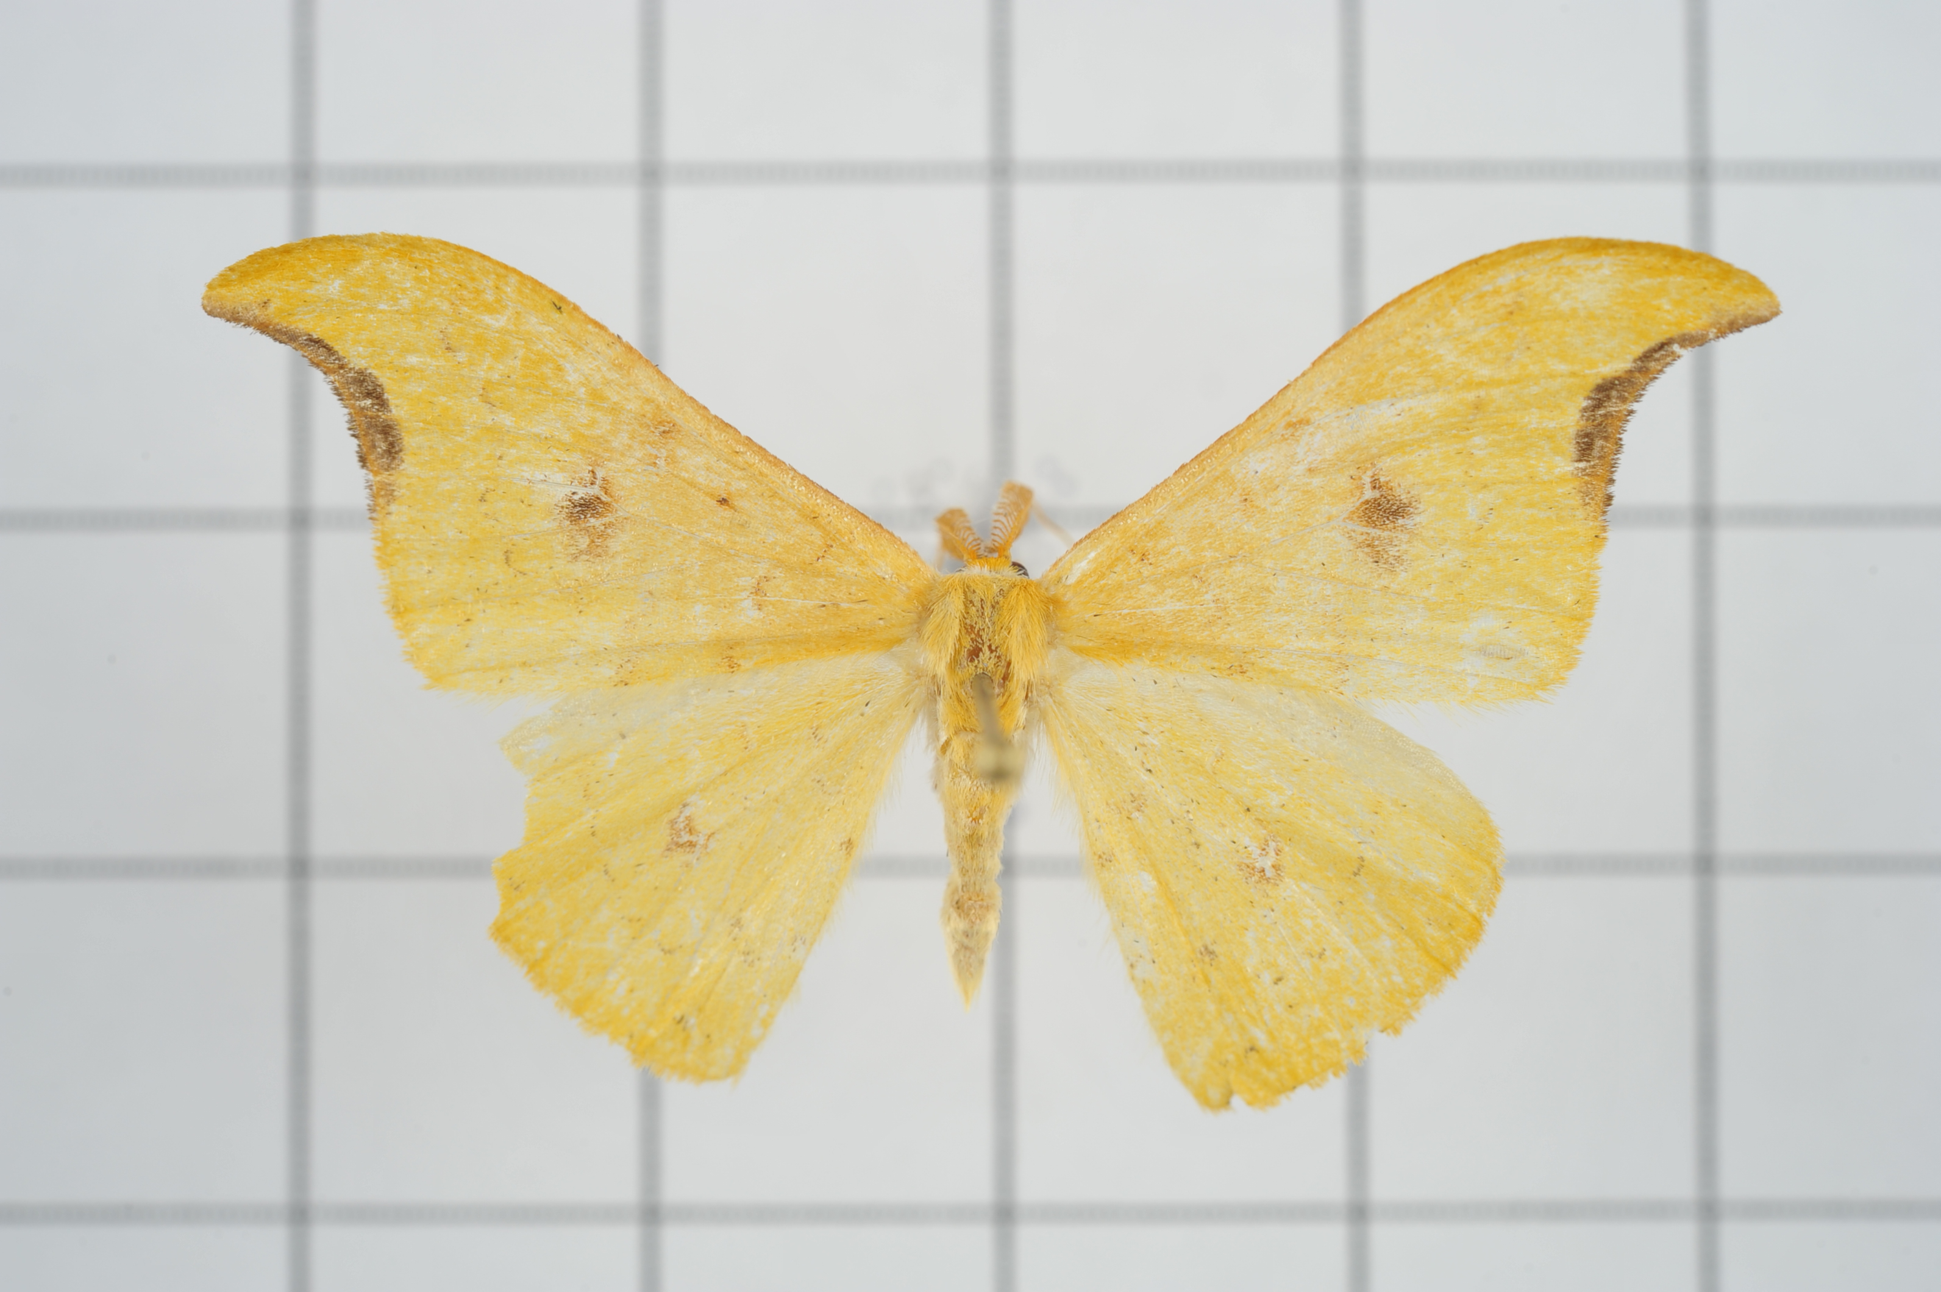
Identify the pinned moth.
Tridrepana arikana arikana
